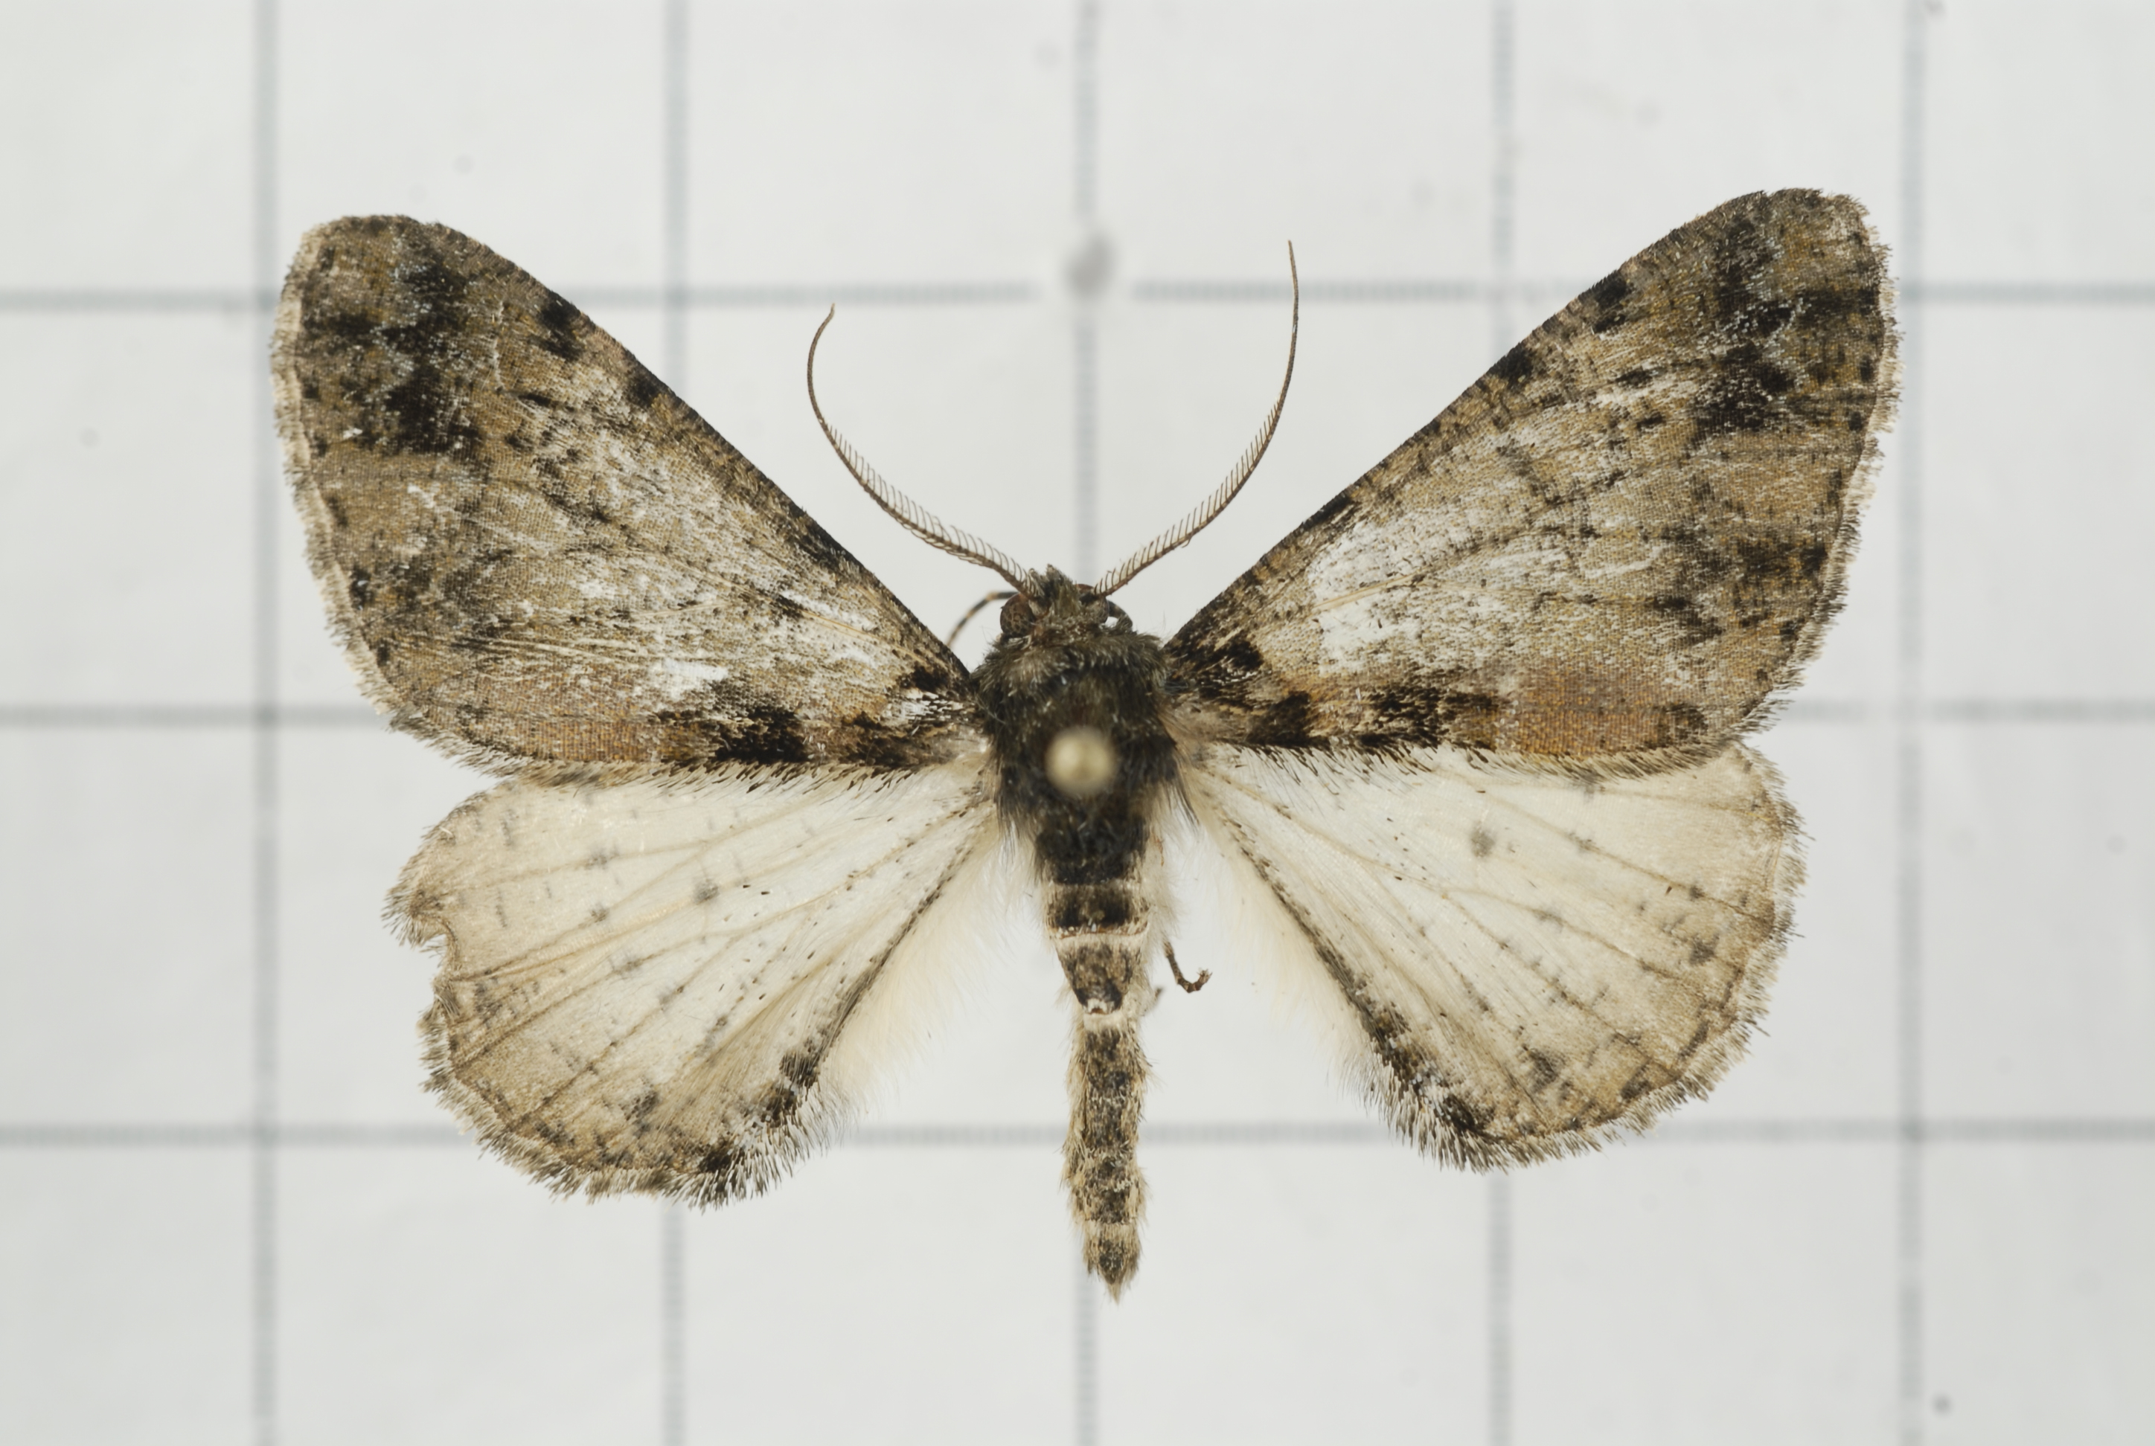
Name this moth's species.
Alcis semiusta
